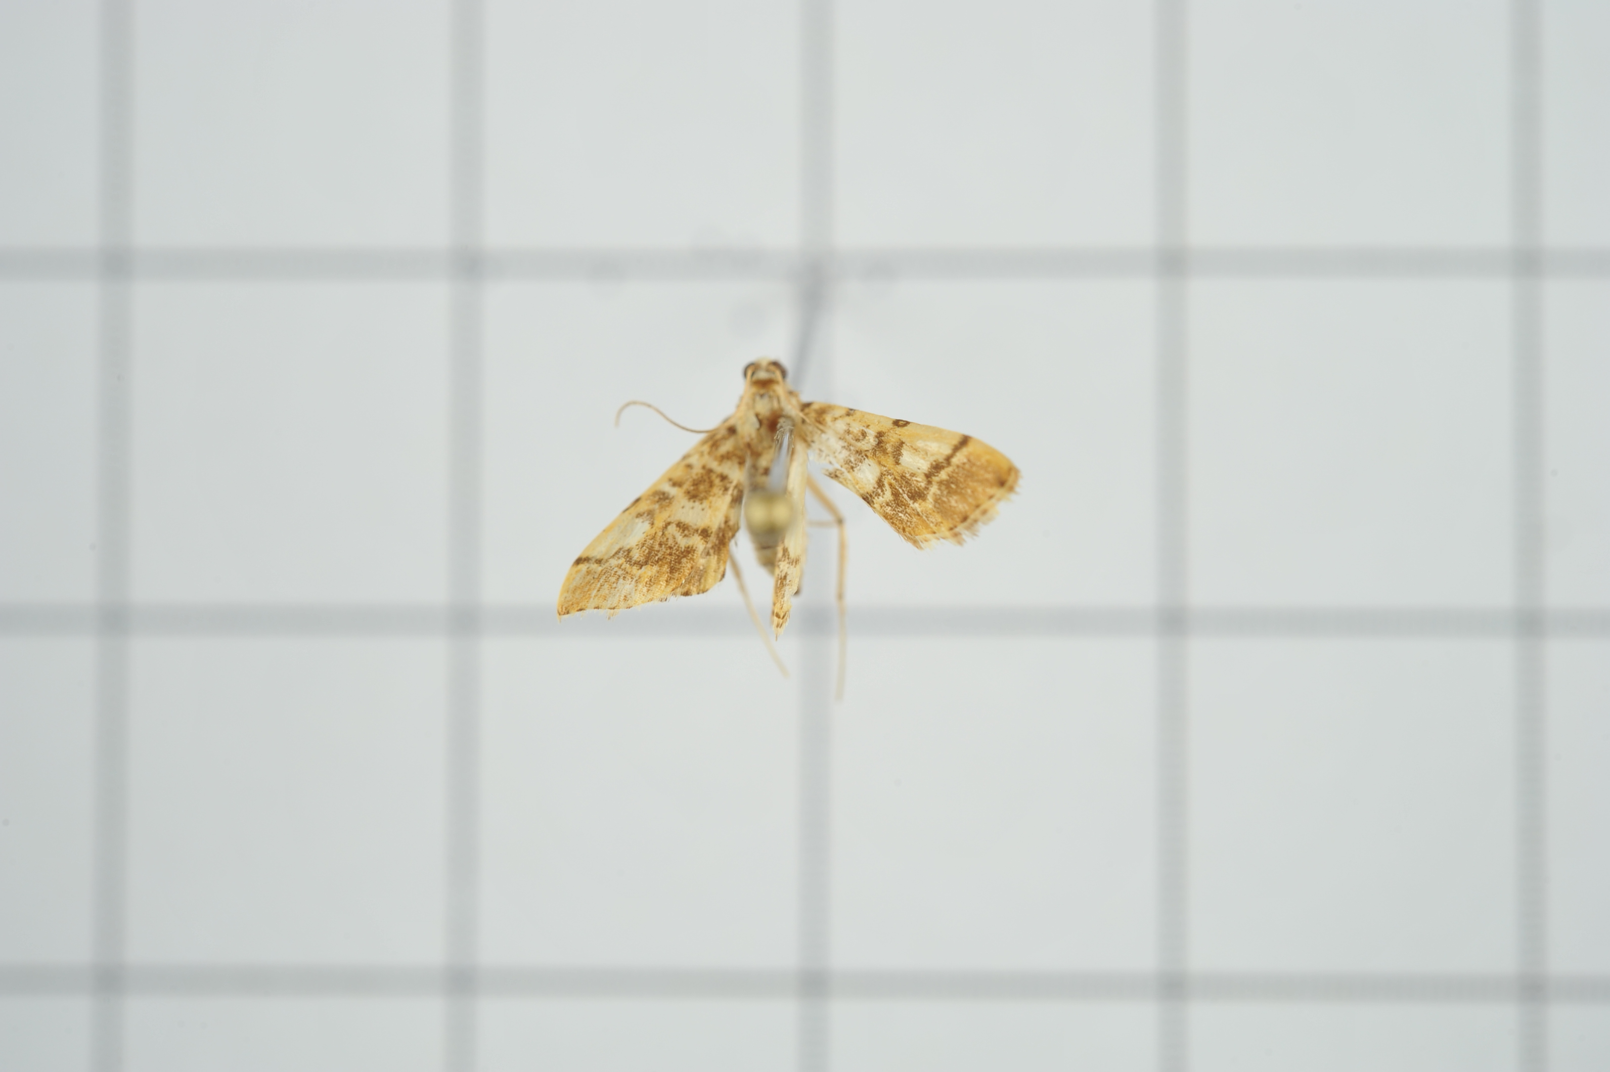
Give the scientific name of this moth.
Lamprosema commixta
